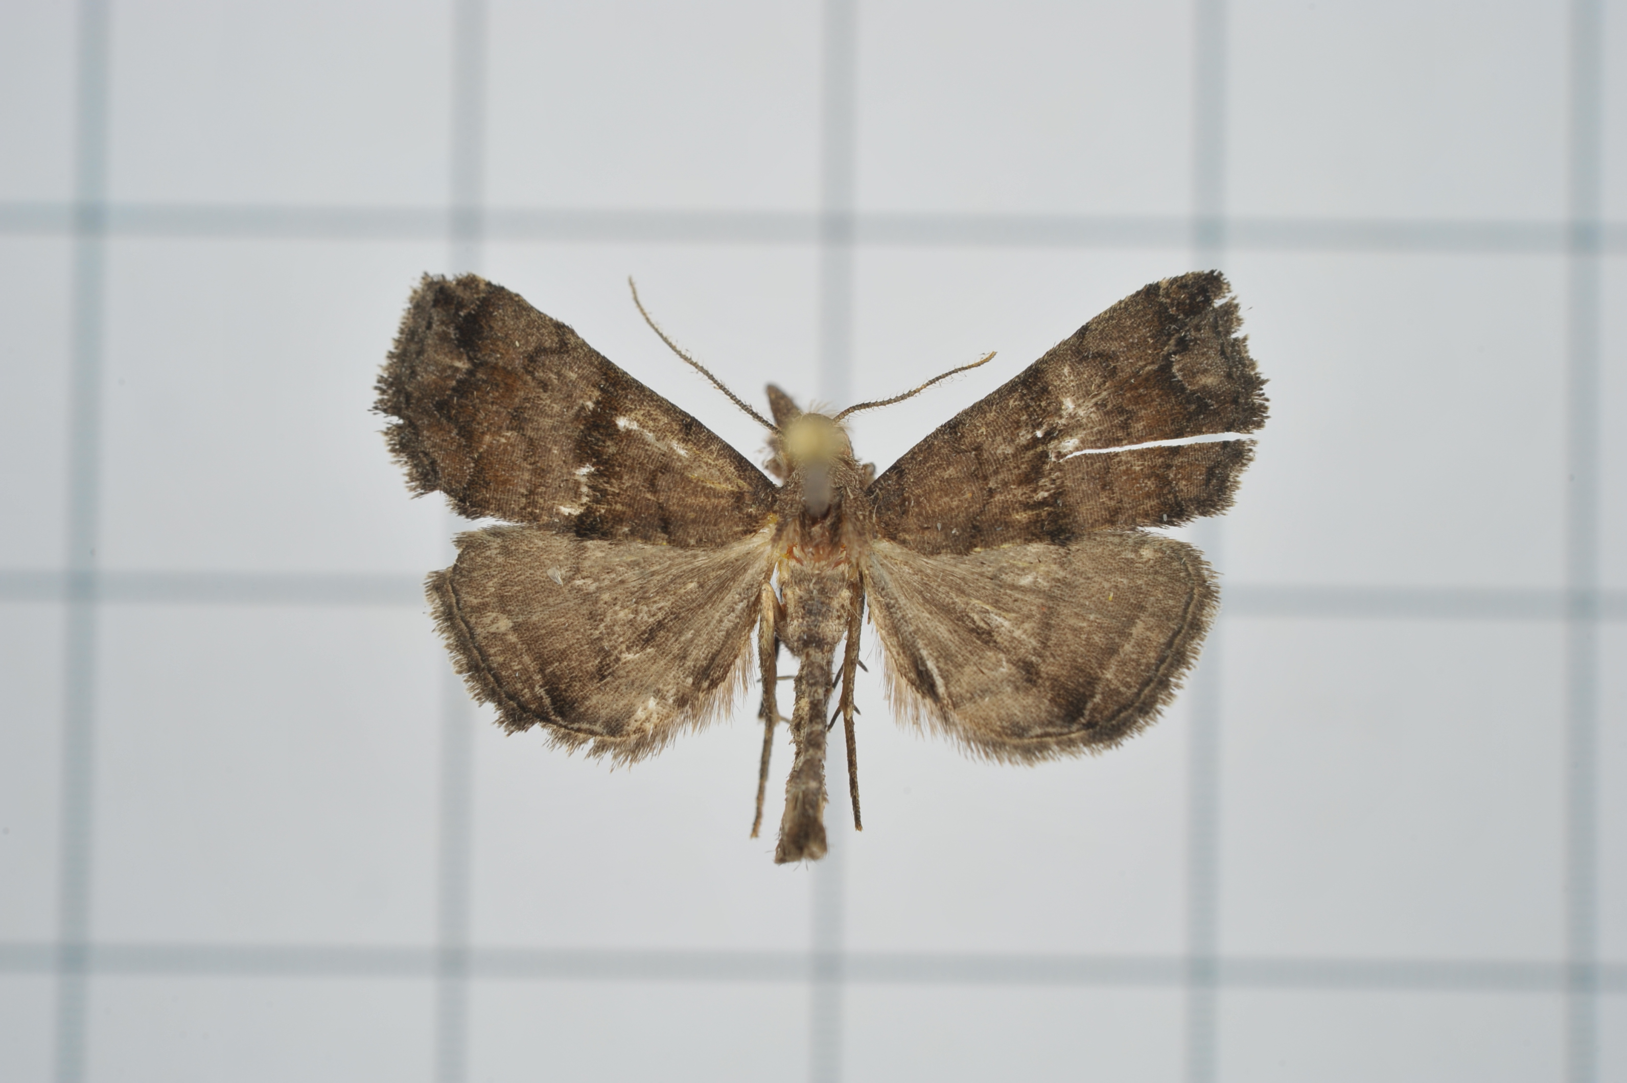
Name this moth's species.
Hipoepa fractalis
